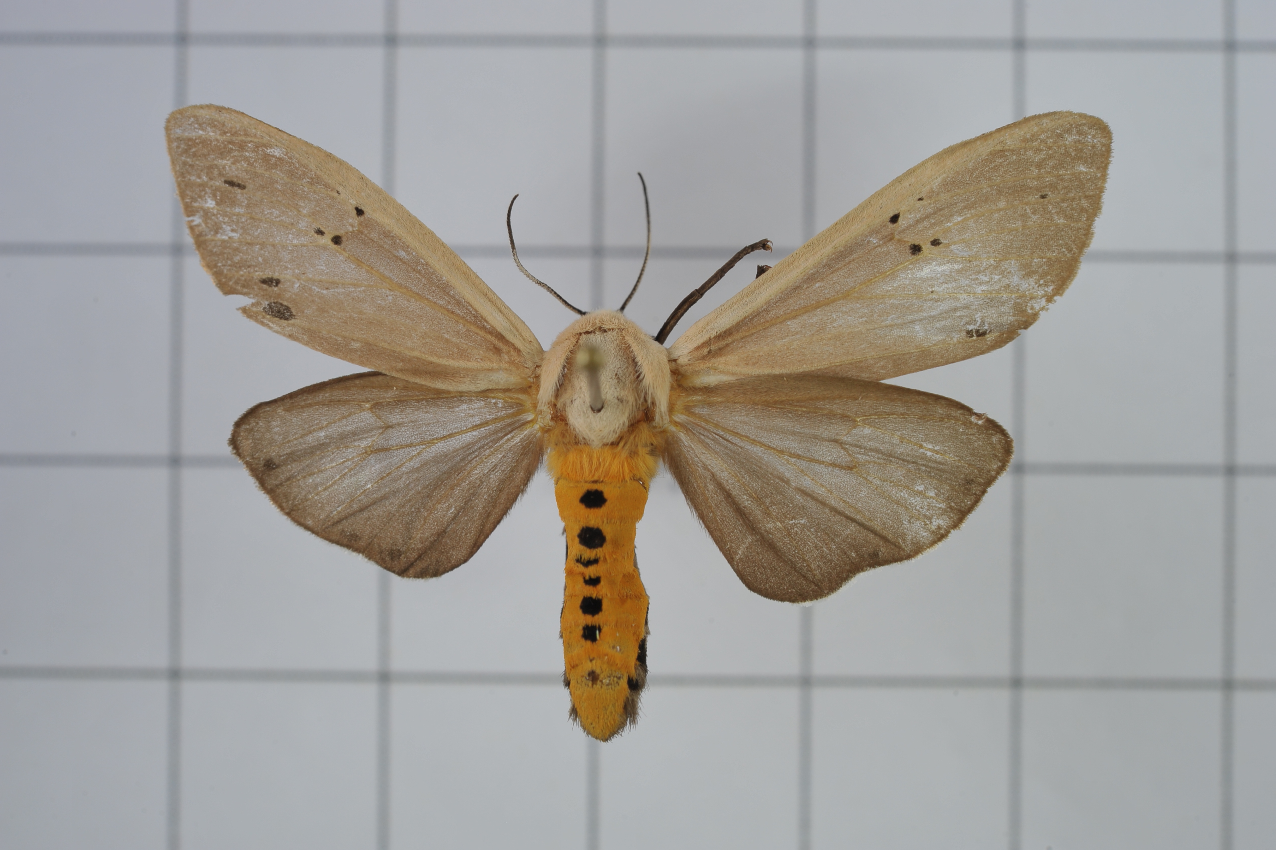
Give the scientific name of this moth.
Creatonotos transiens koni
